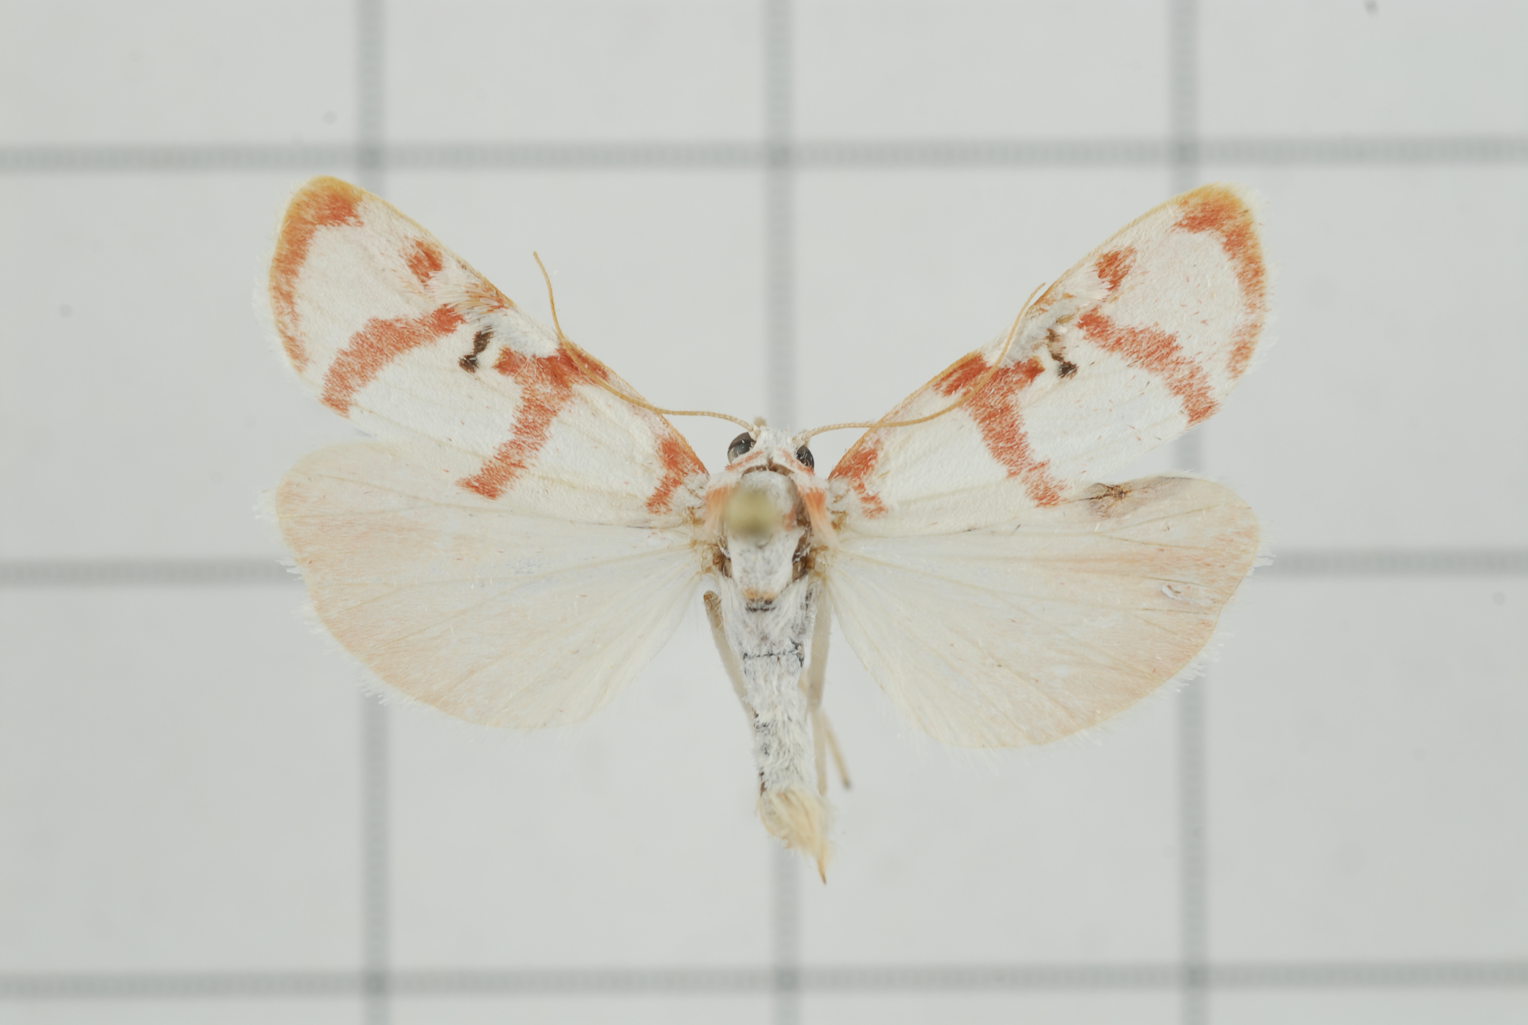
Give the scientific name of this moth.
Cyana hamata hamata
